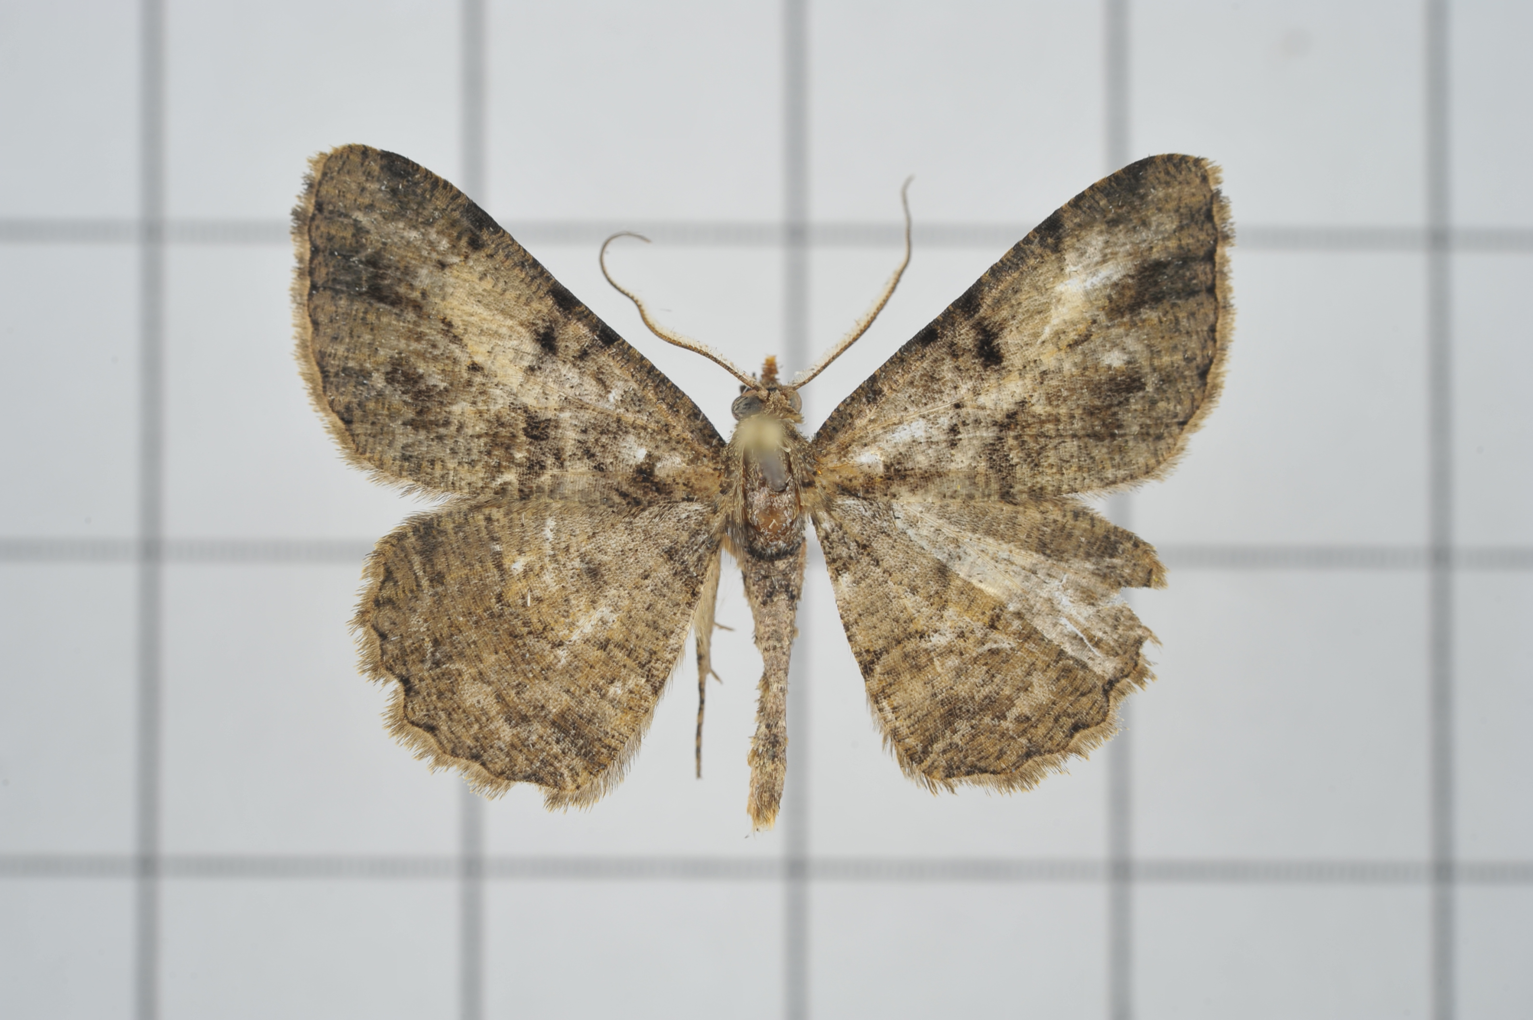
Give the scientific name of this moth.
Psilalcis pulveraria
